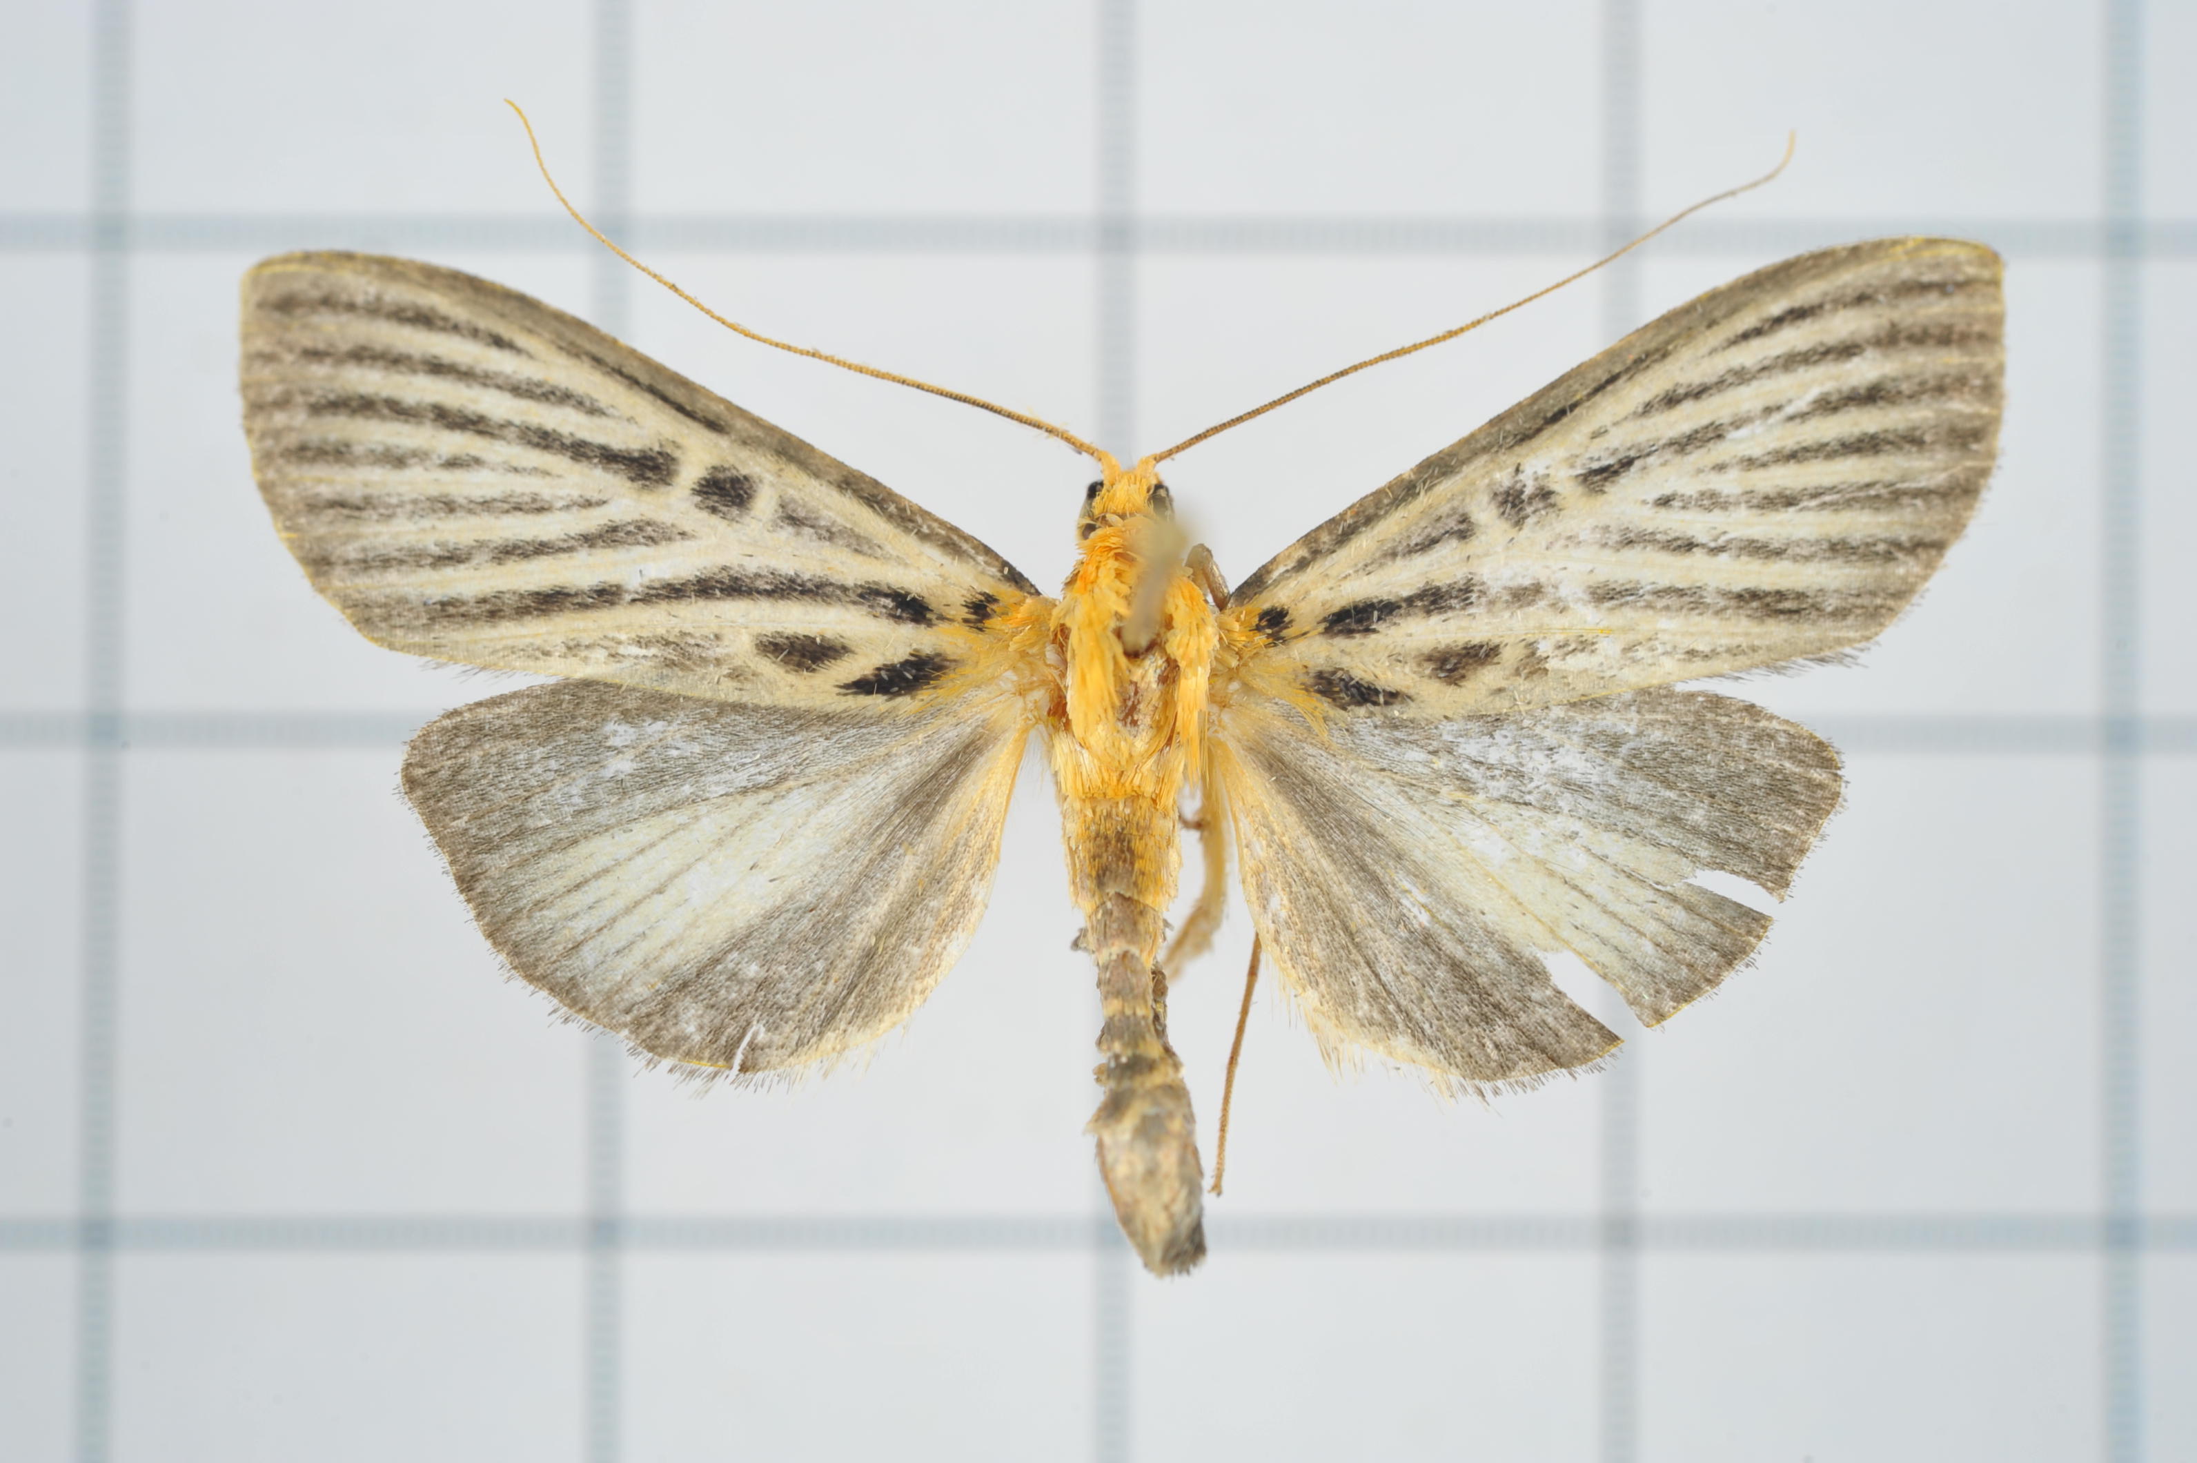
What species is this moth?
Tyspanodes hypsalis
